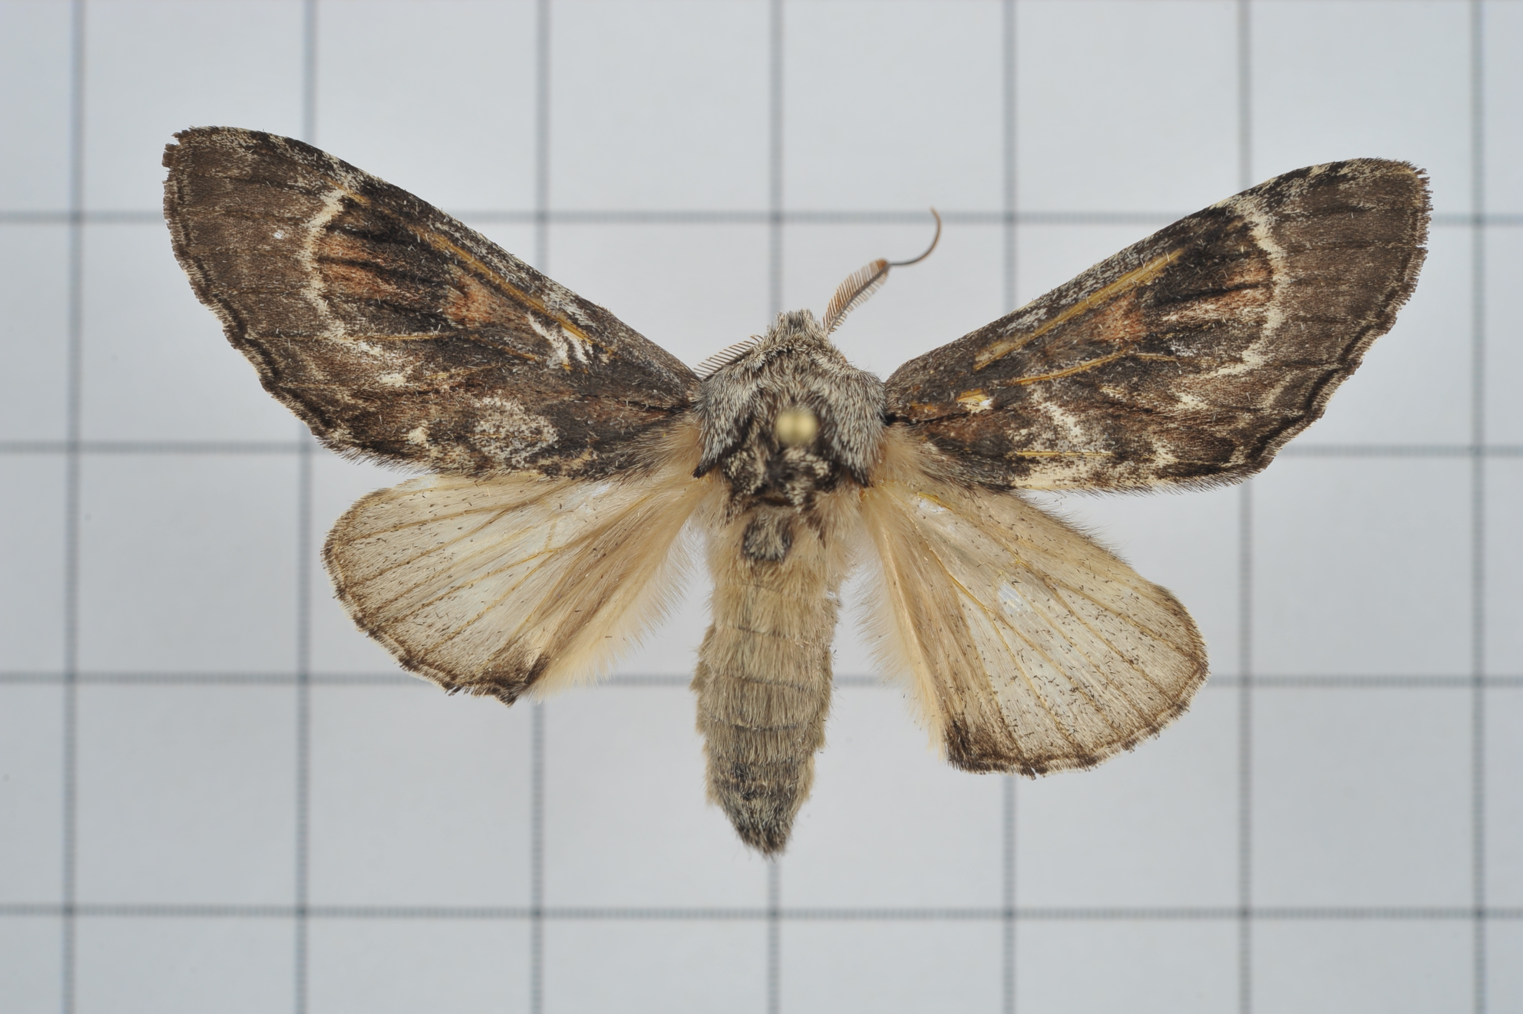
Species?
Fentonia baibarana
